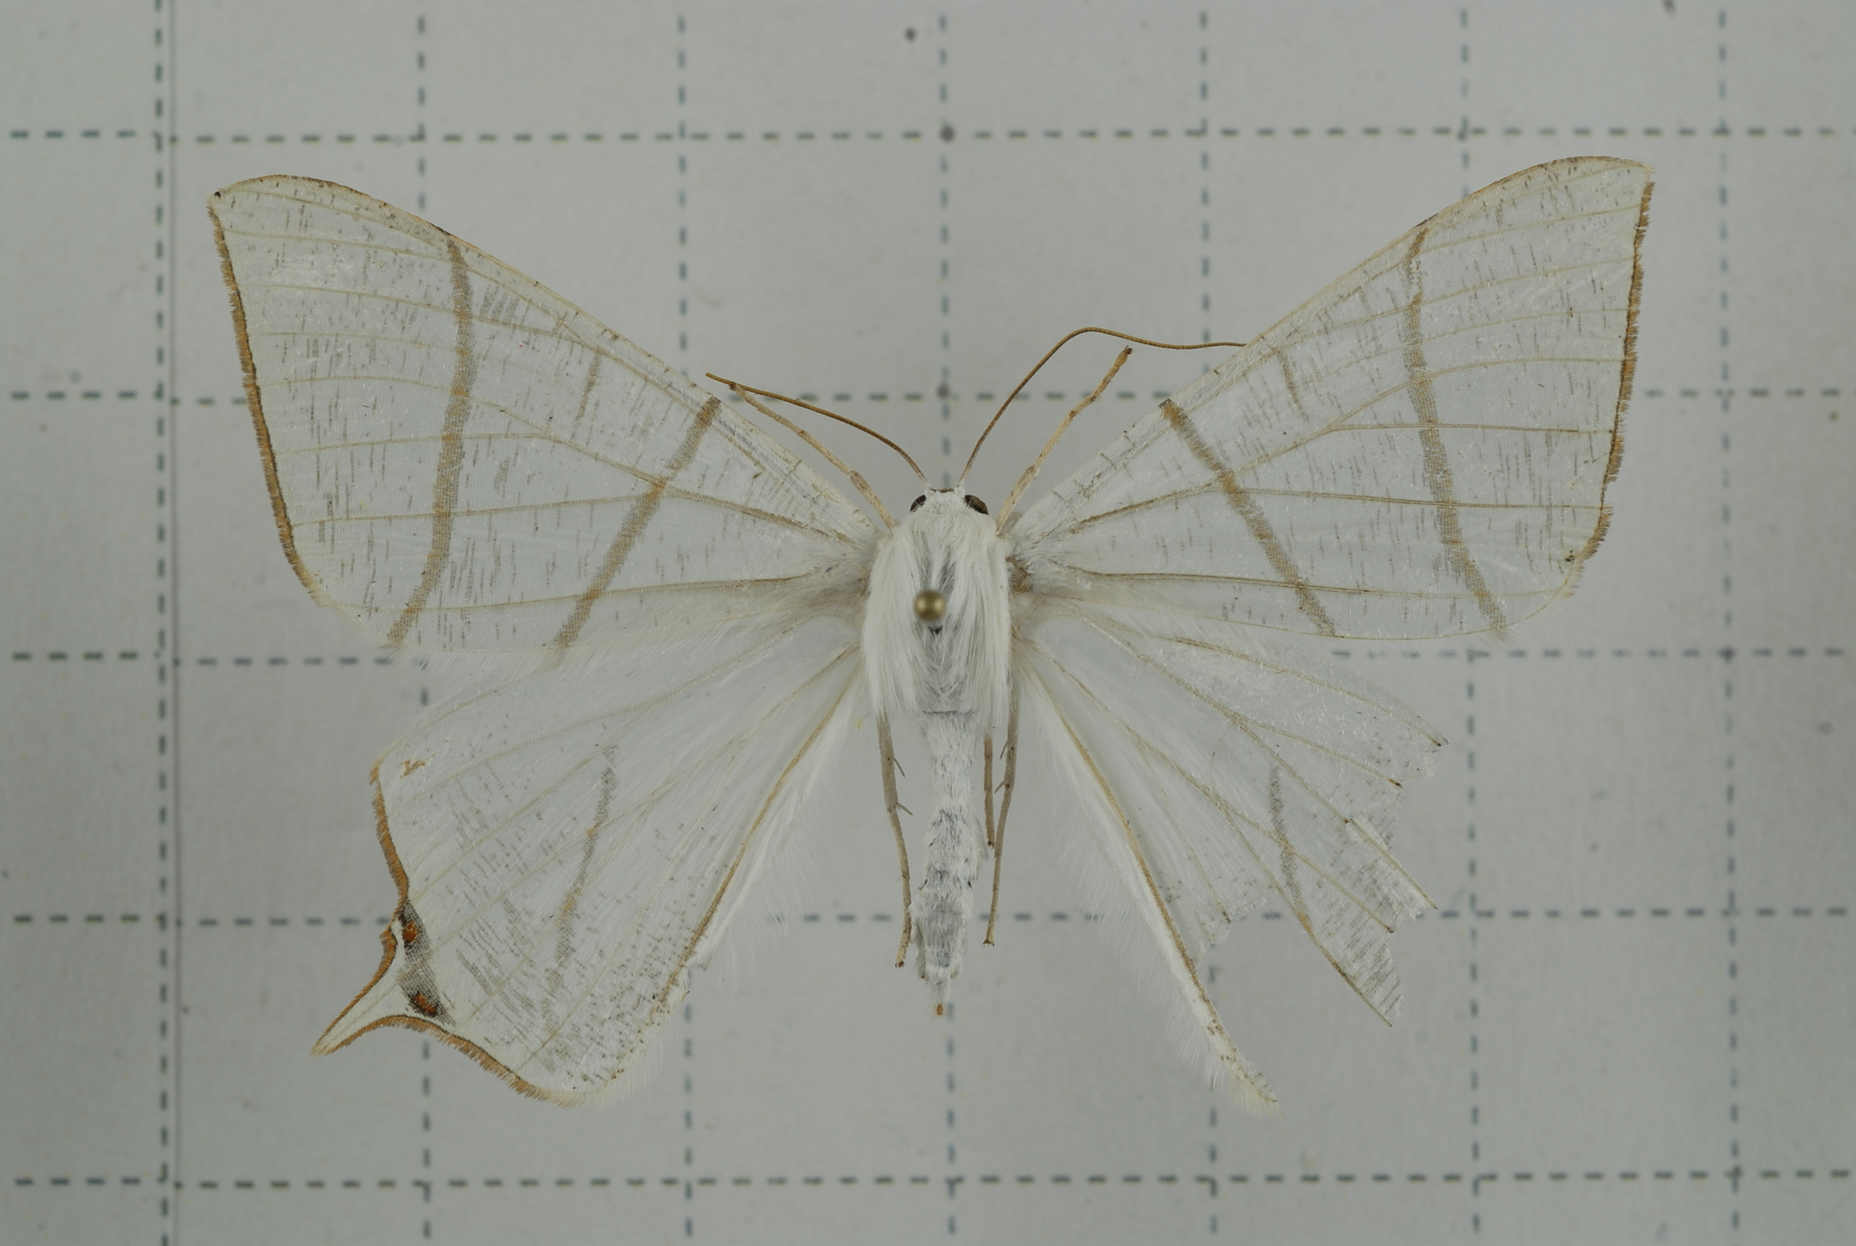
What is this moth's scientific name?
Ourapteryx changi
